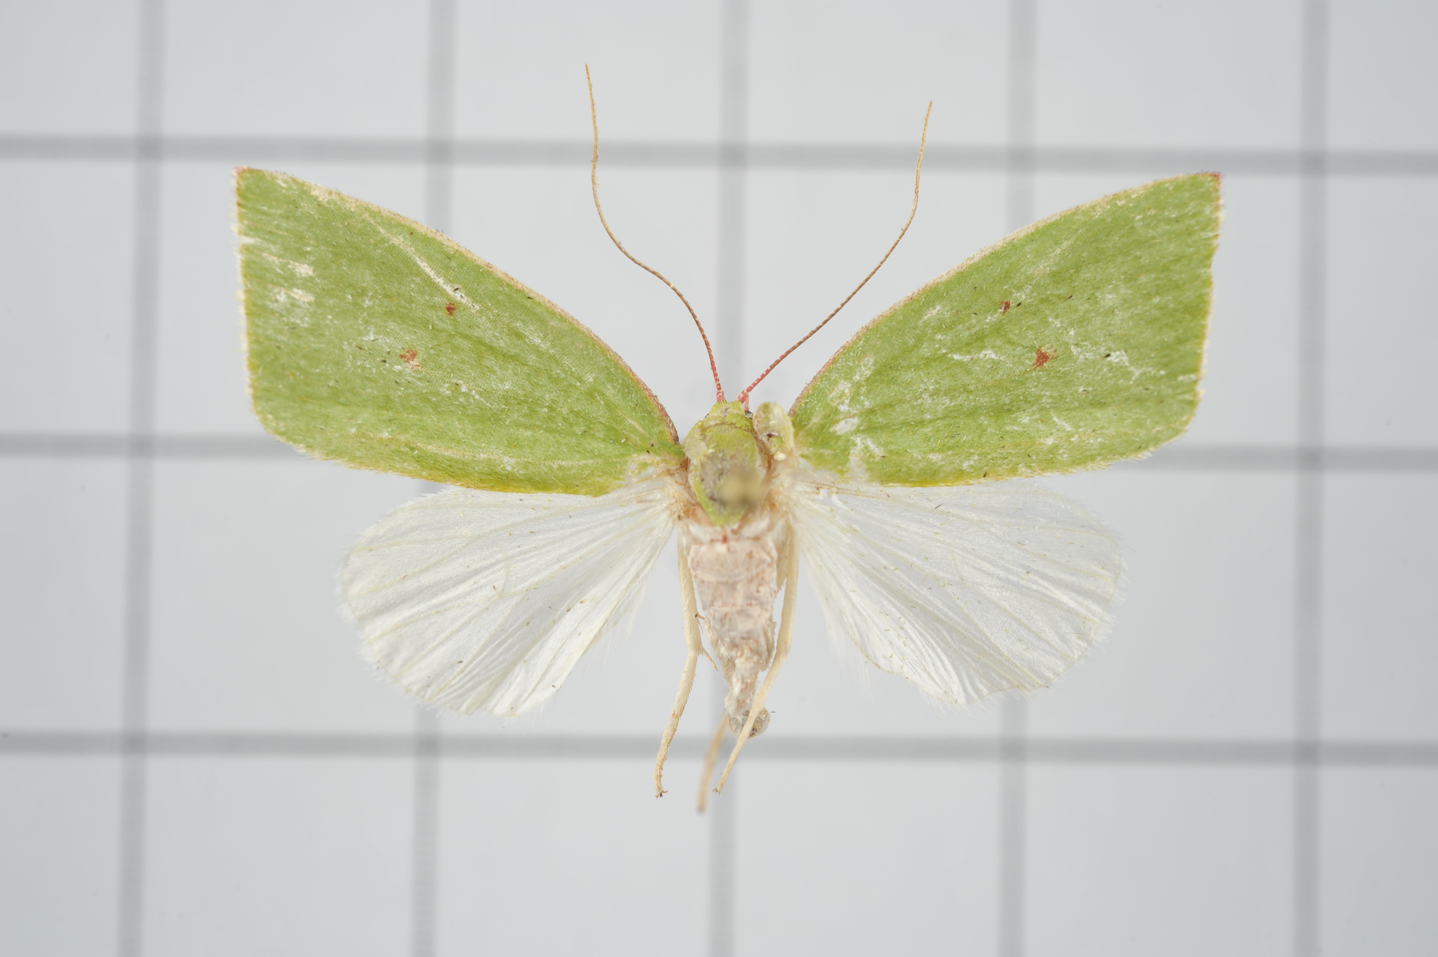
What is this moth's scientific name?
Tyana falcata
